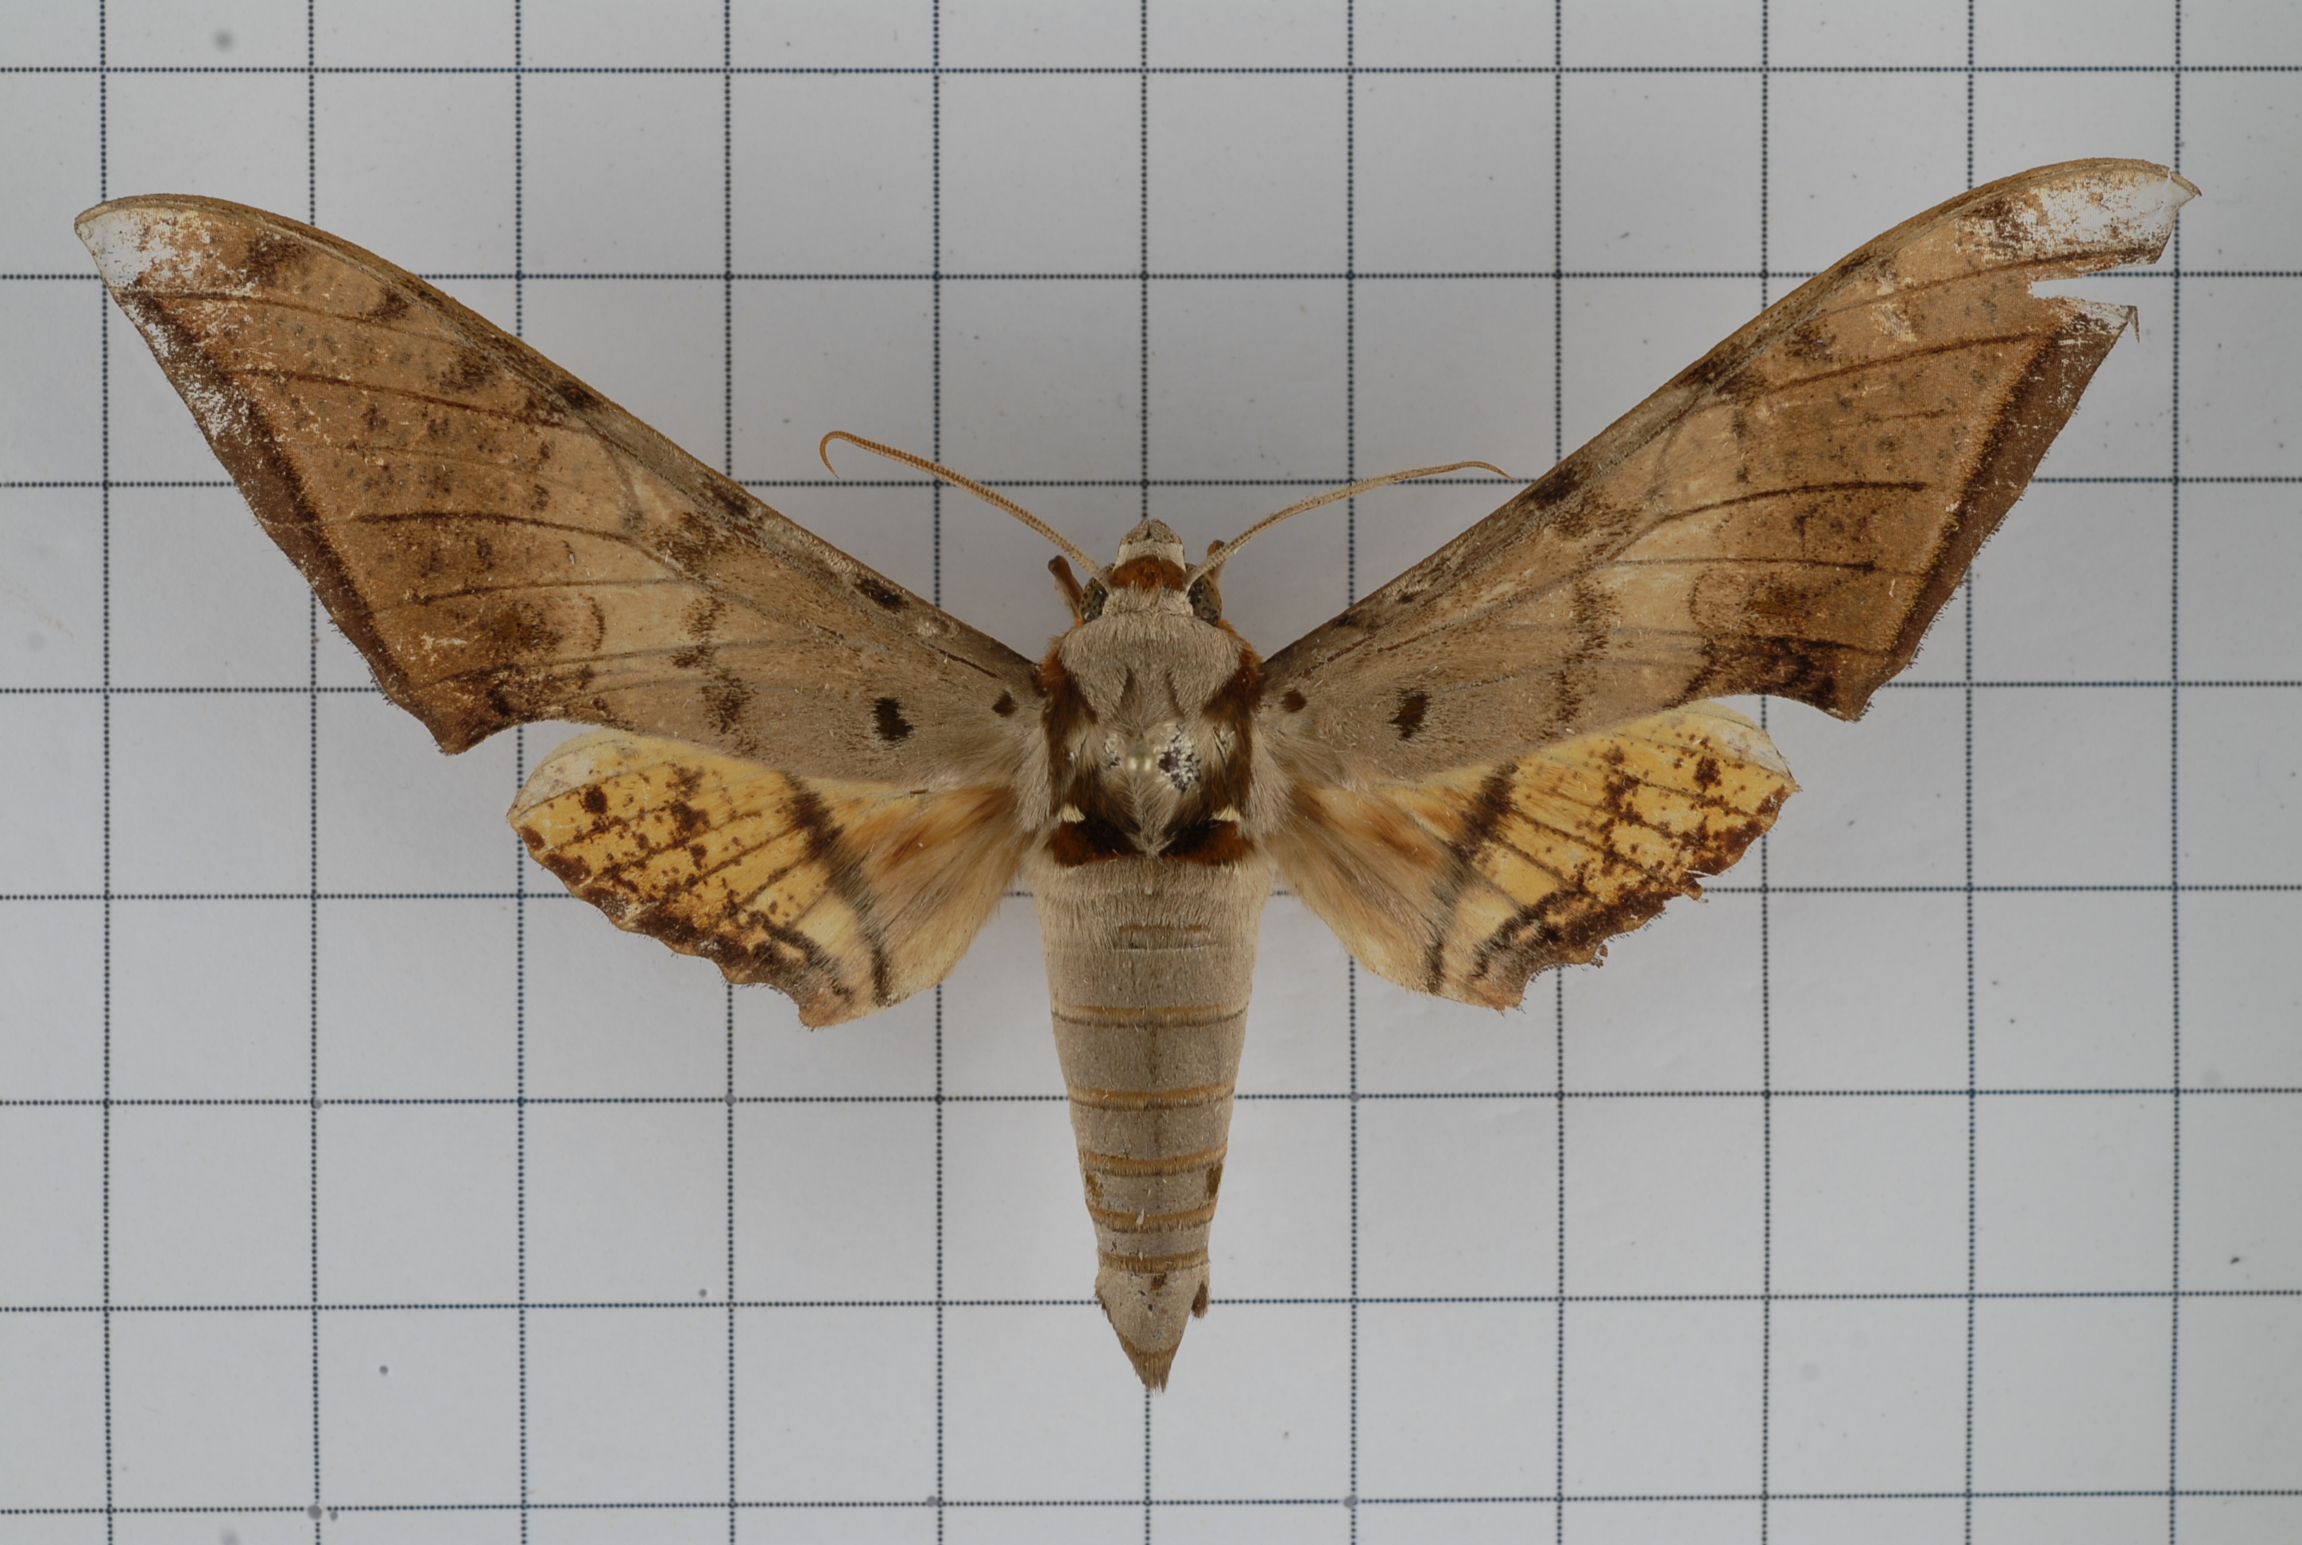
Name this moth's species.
Ambulyx sericeipennis
